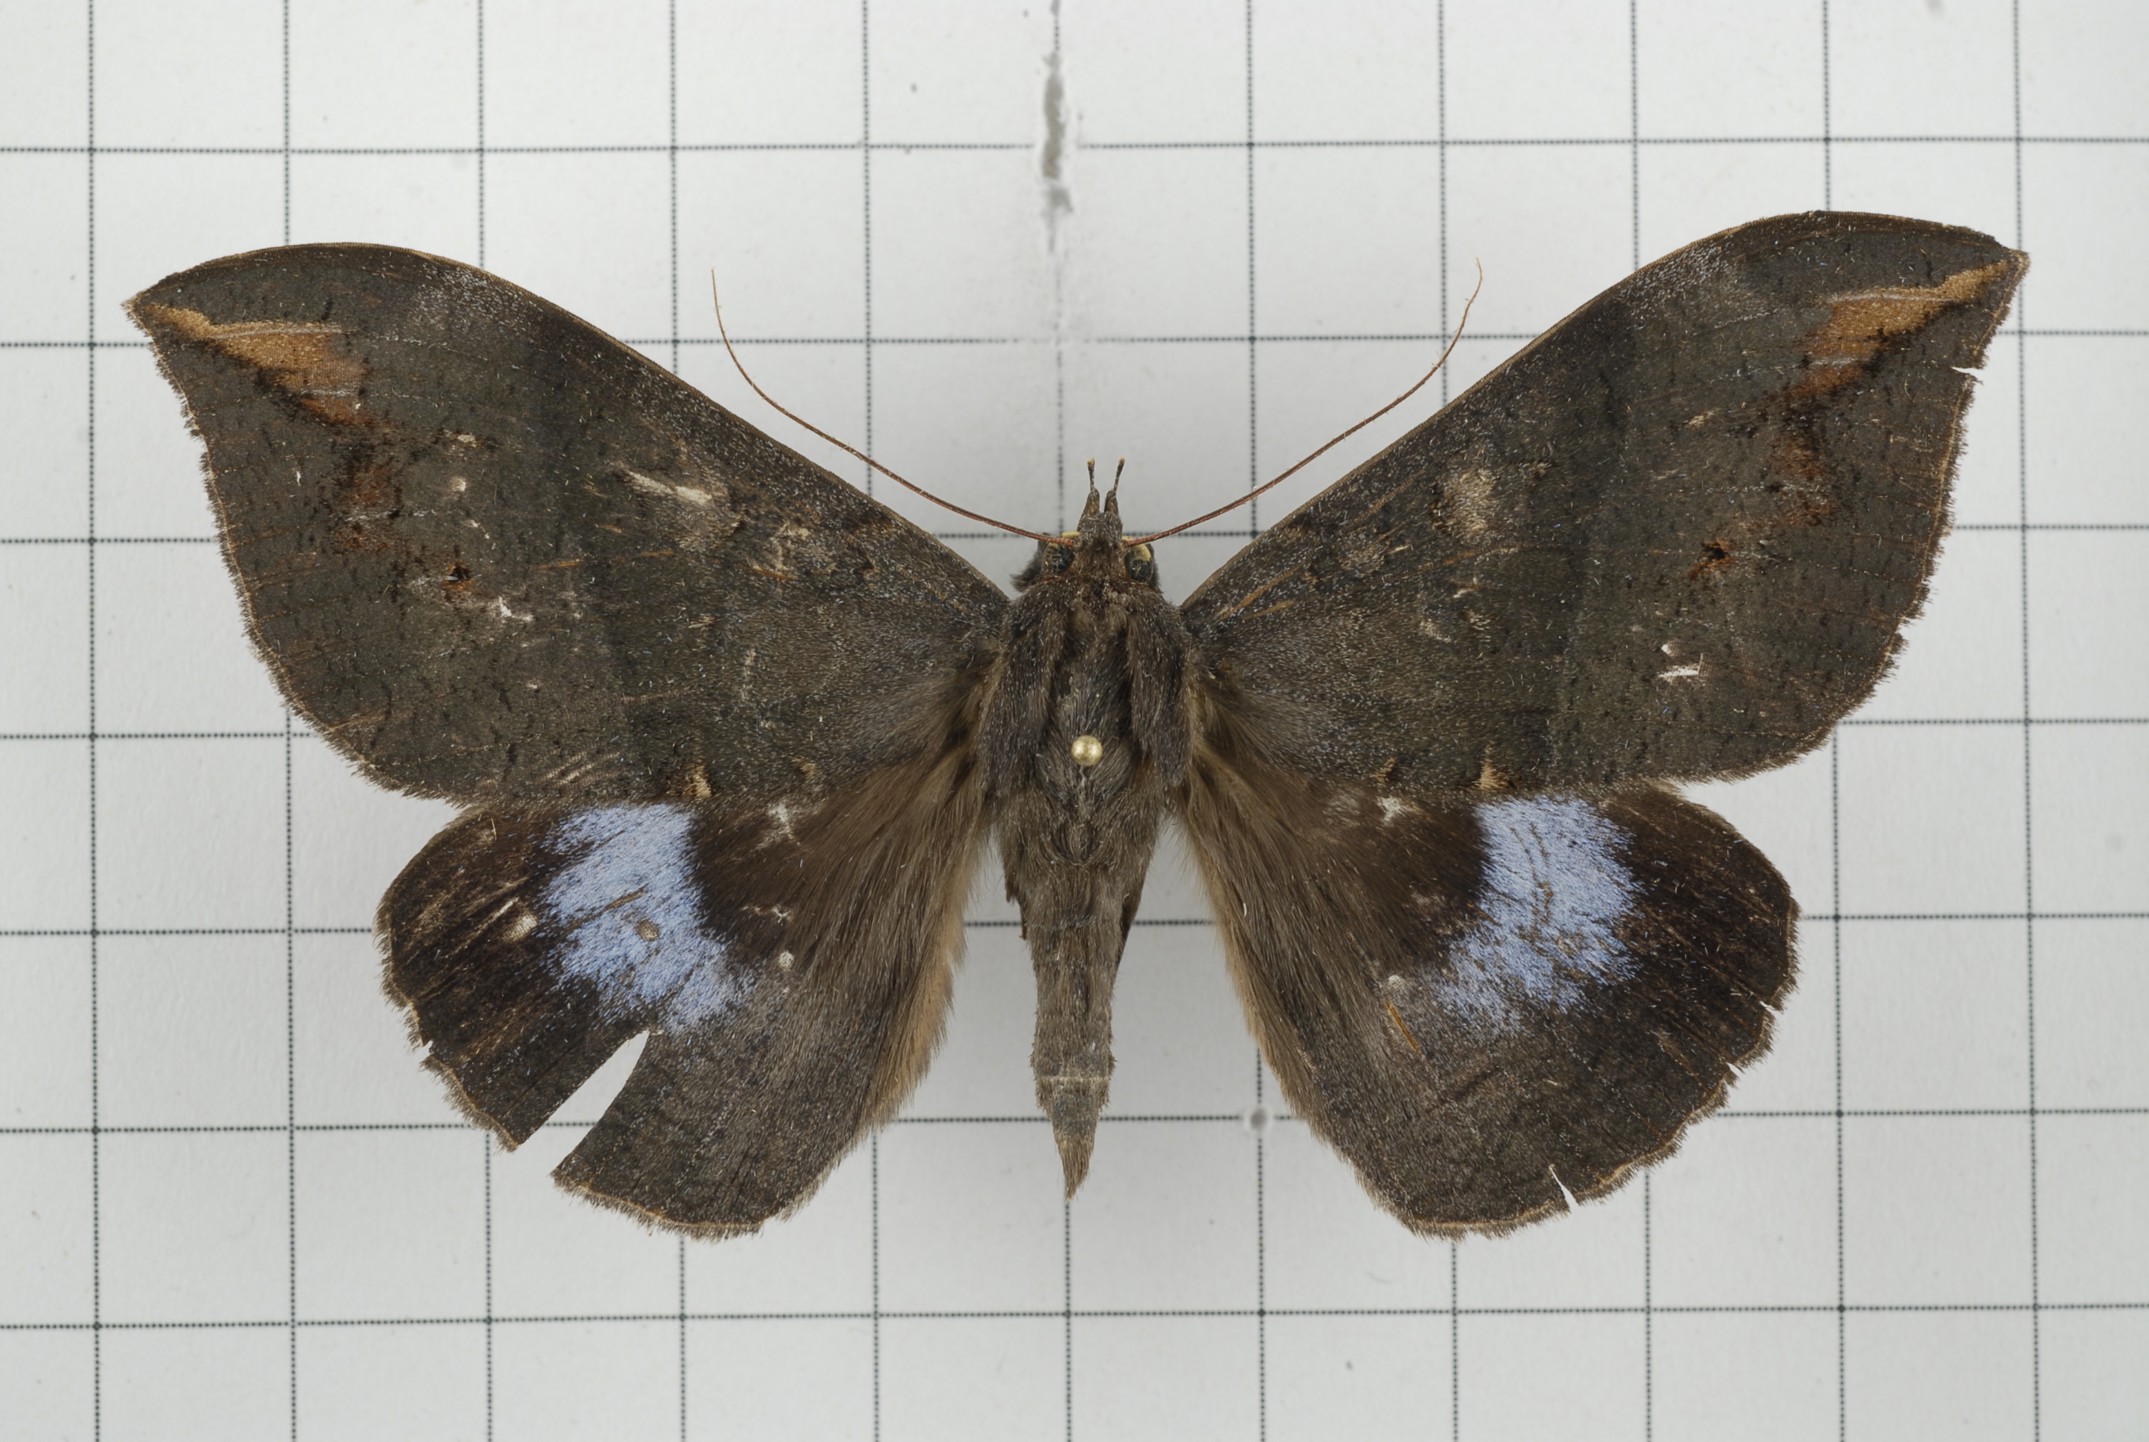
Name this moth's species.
Ischyja ferrifracta
